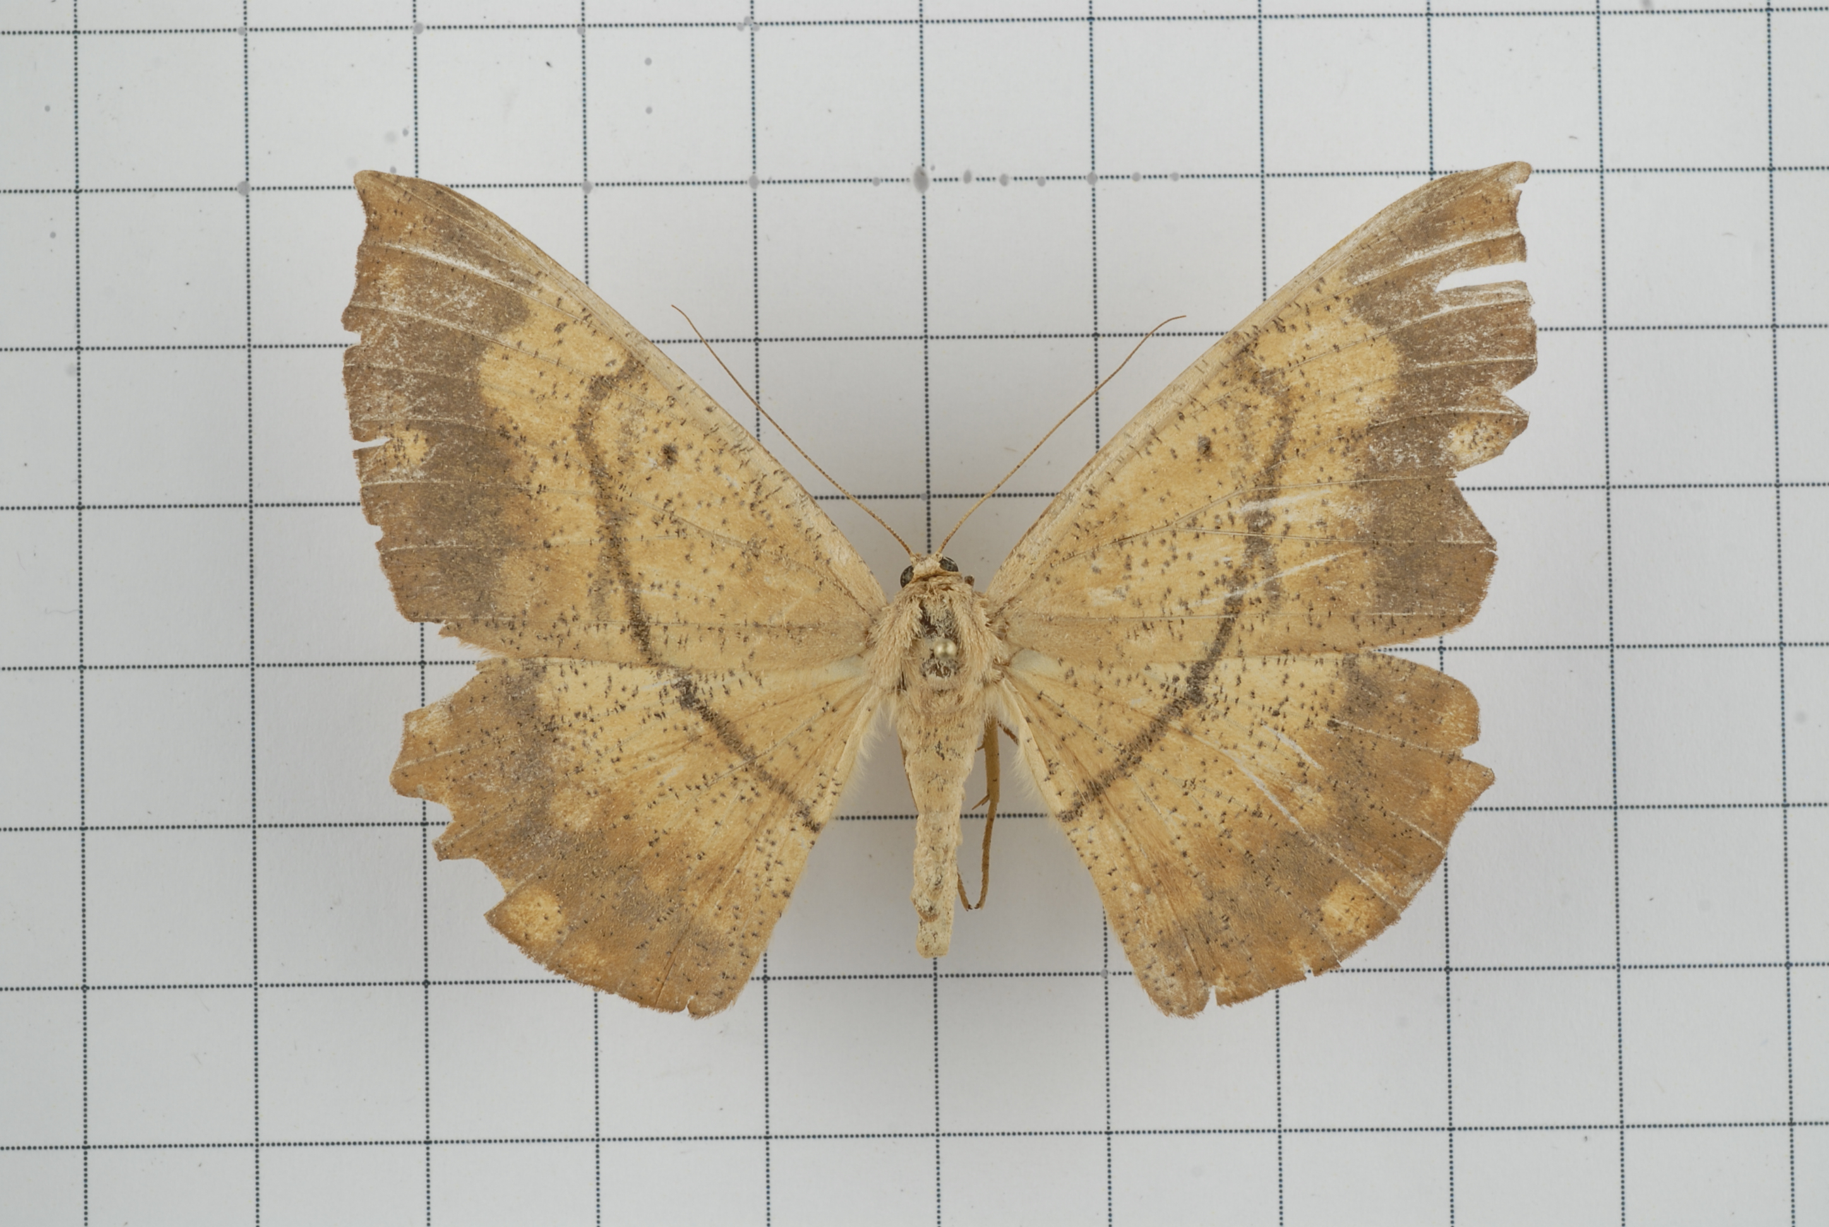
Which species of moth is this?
Chorodna ochreimacula
